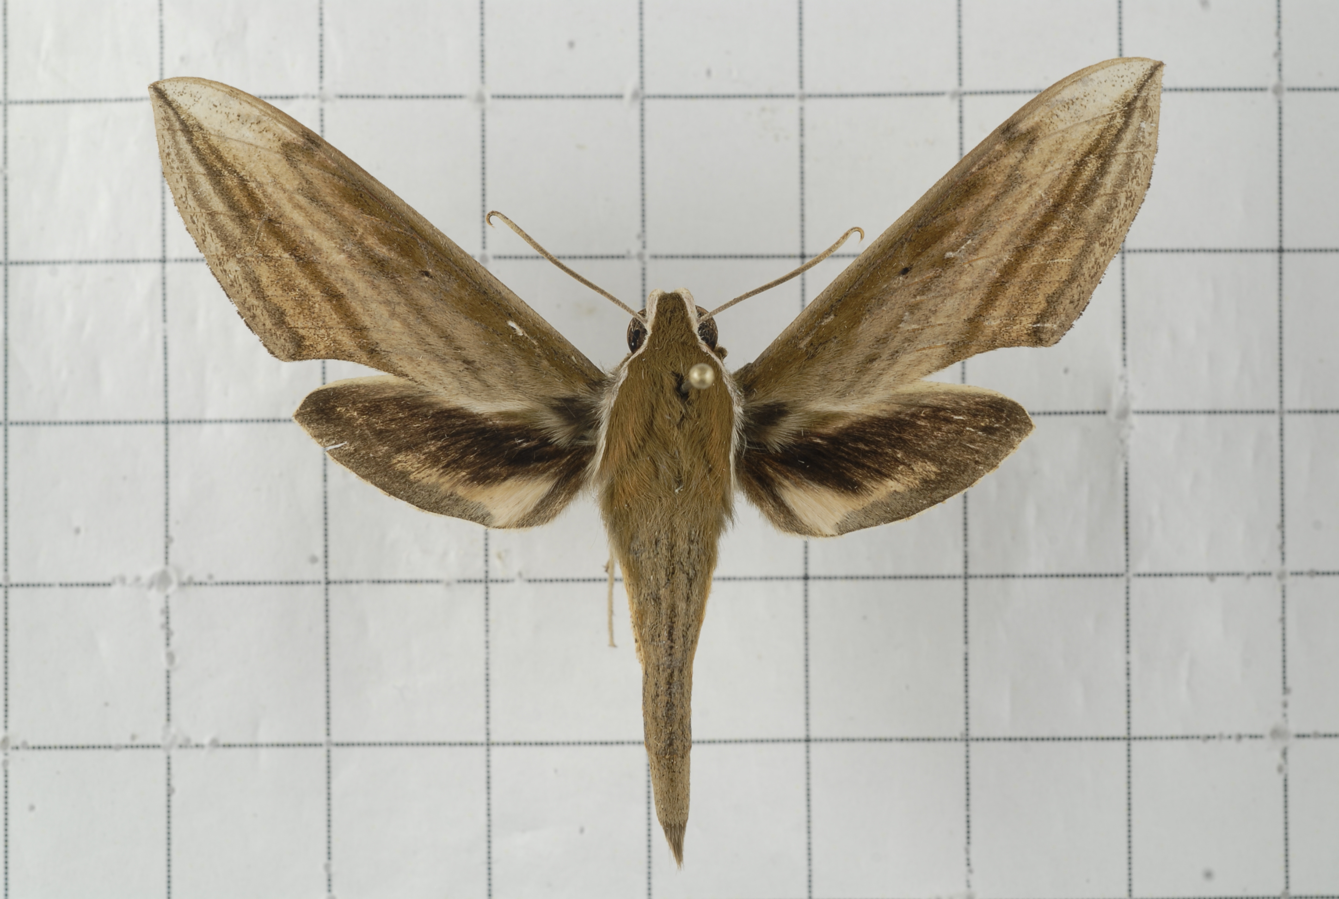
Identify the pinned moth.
Cechetra minor
